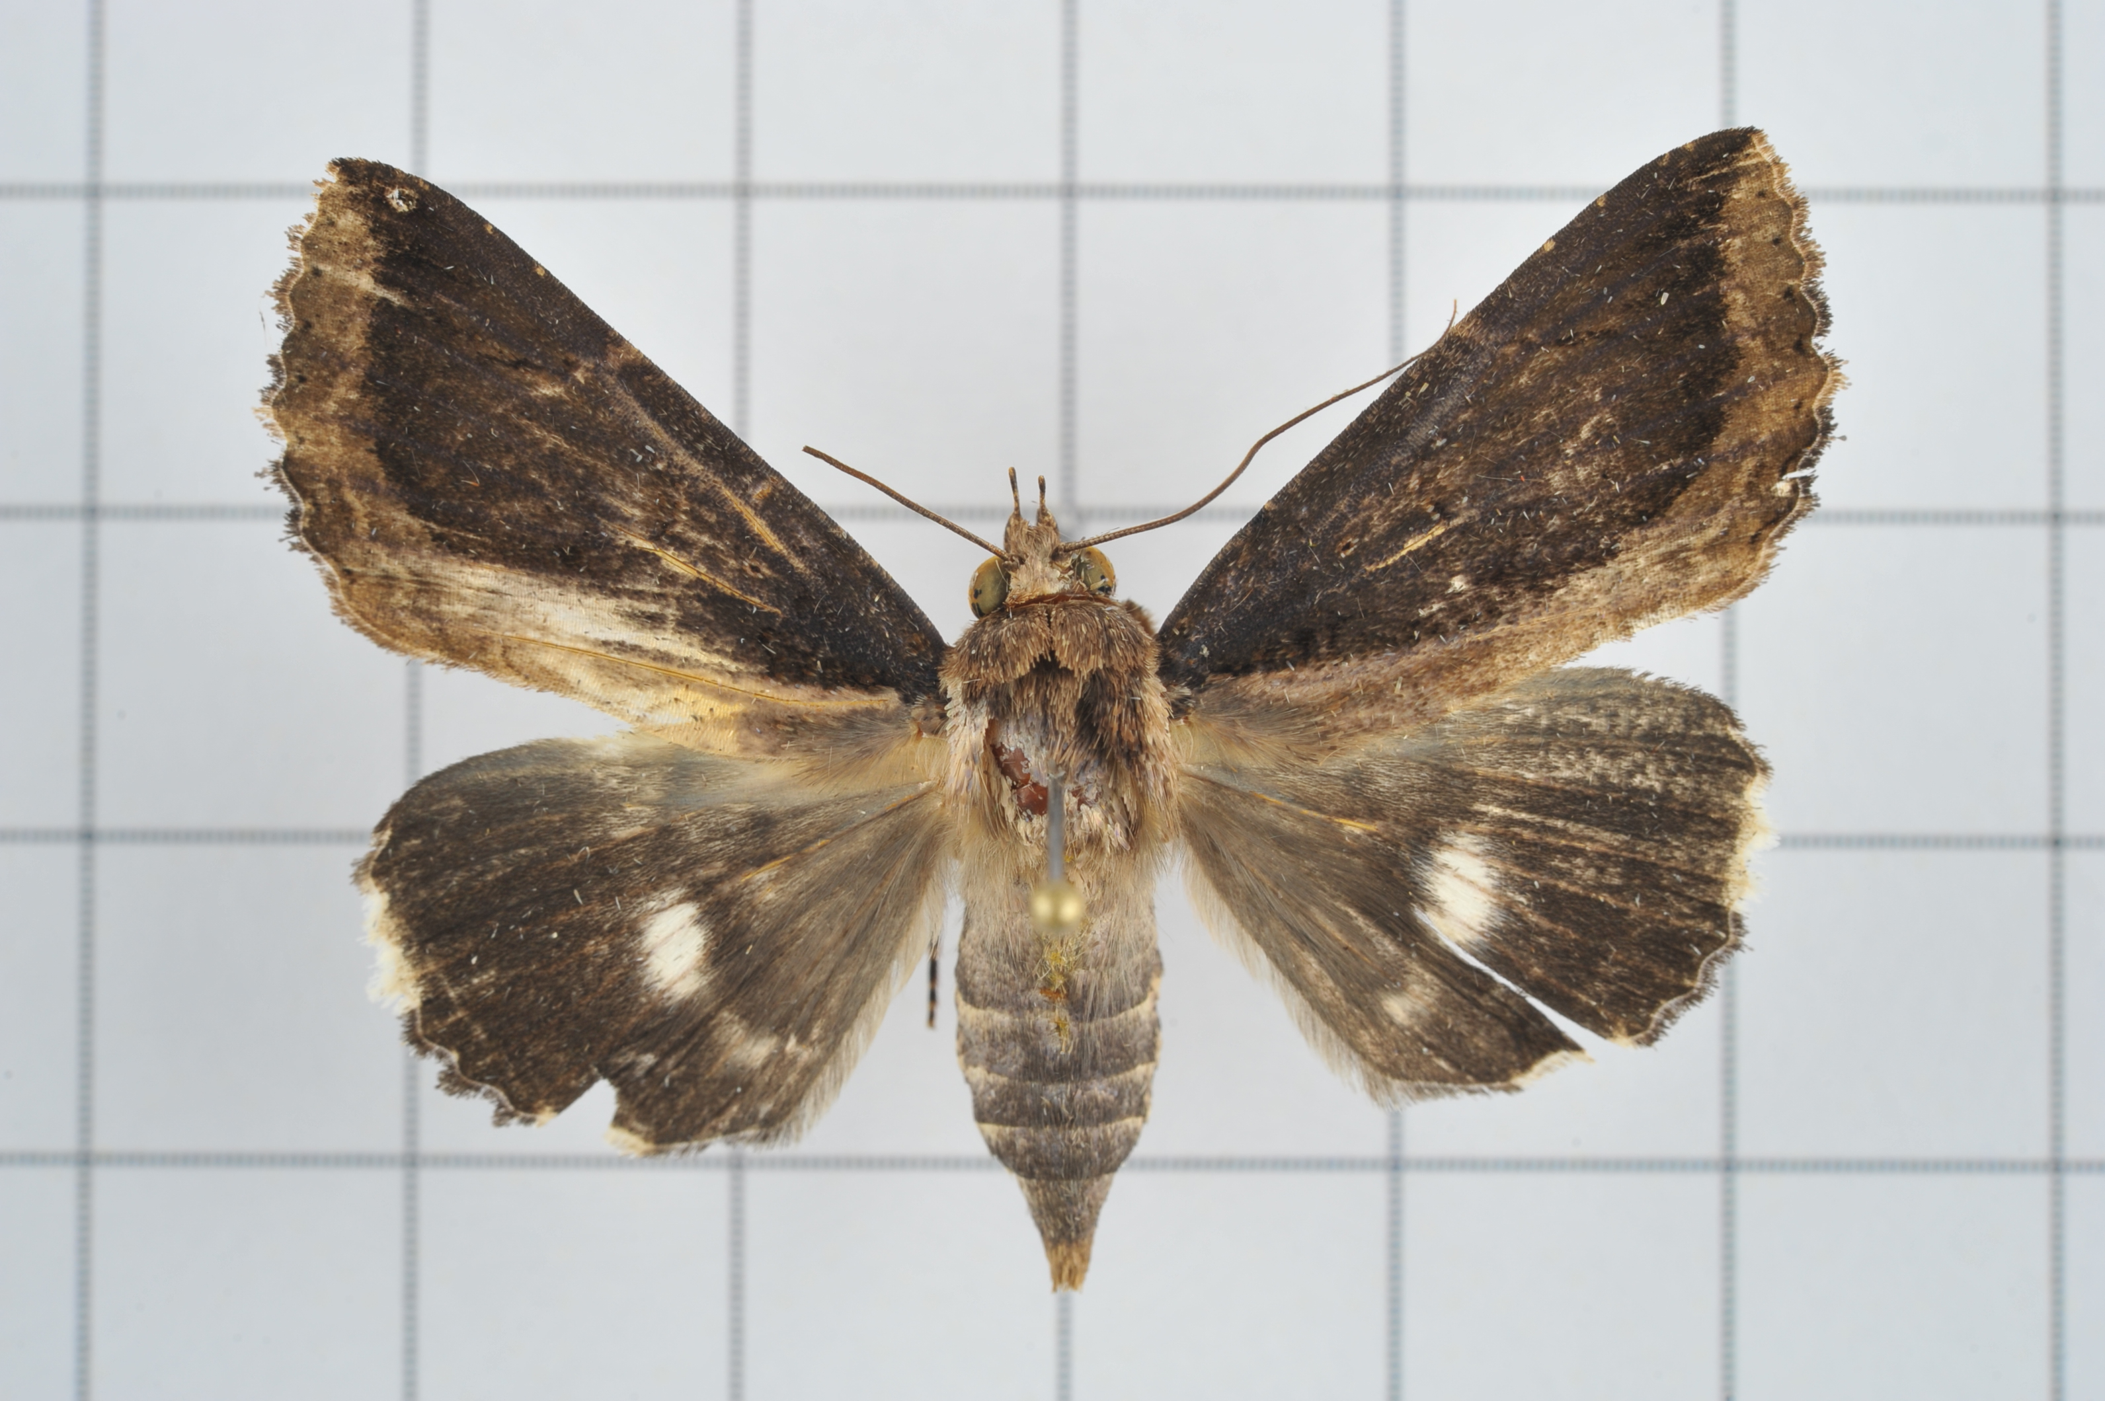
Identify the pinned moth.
Ercheia cyllaria
